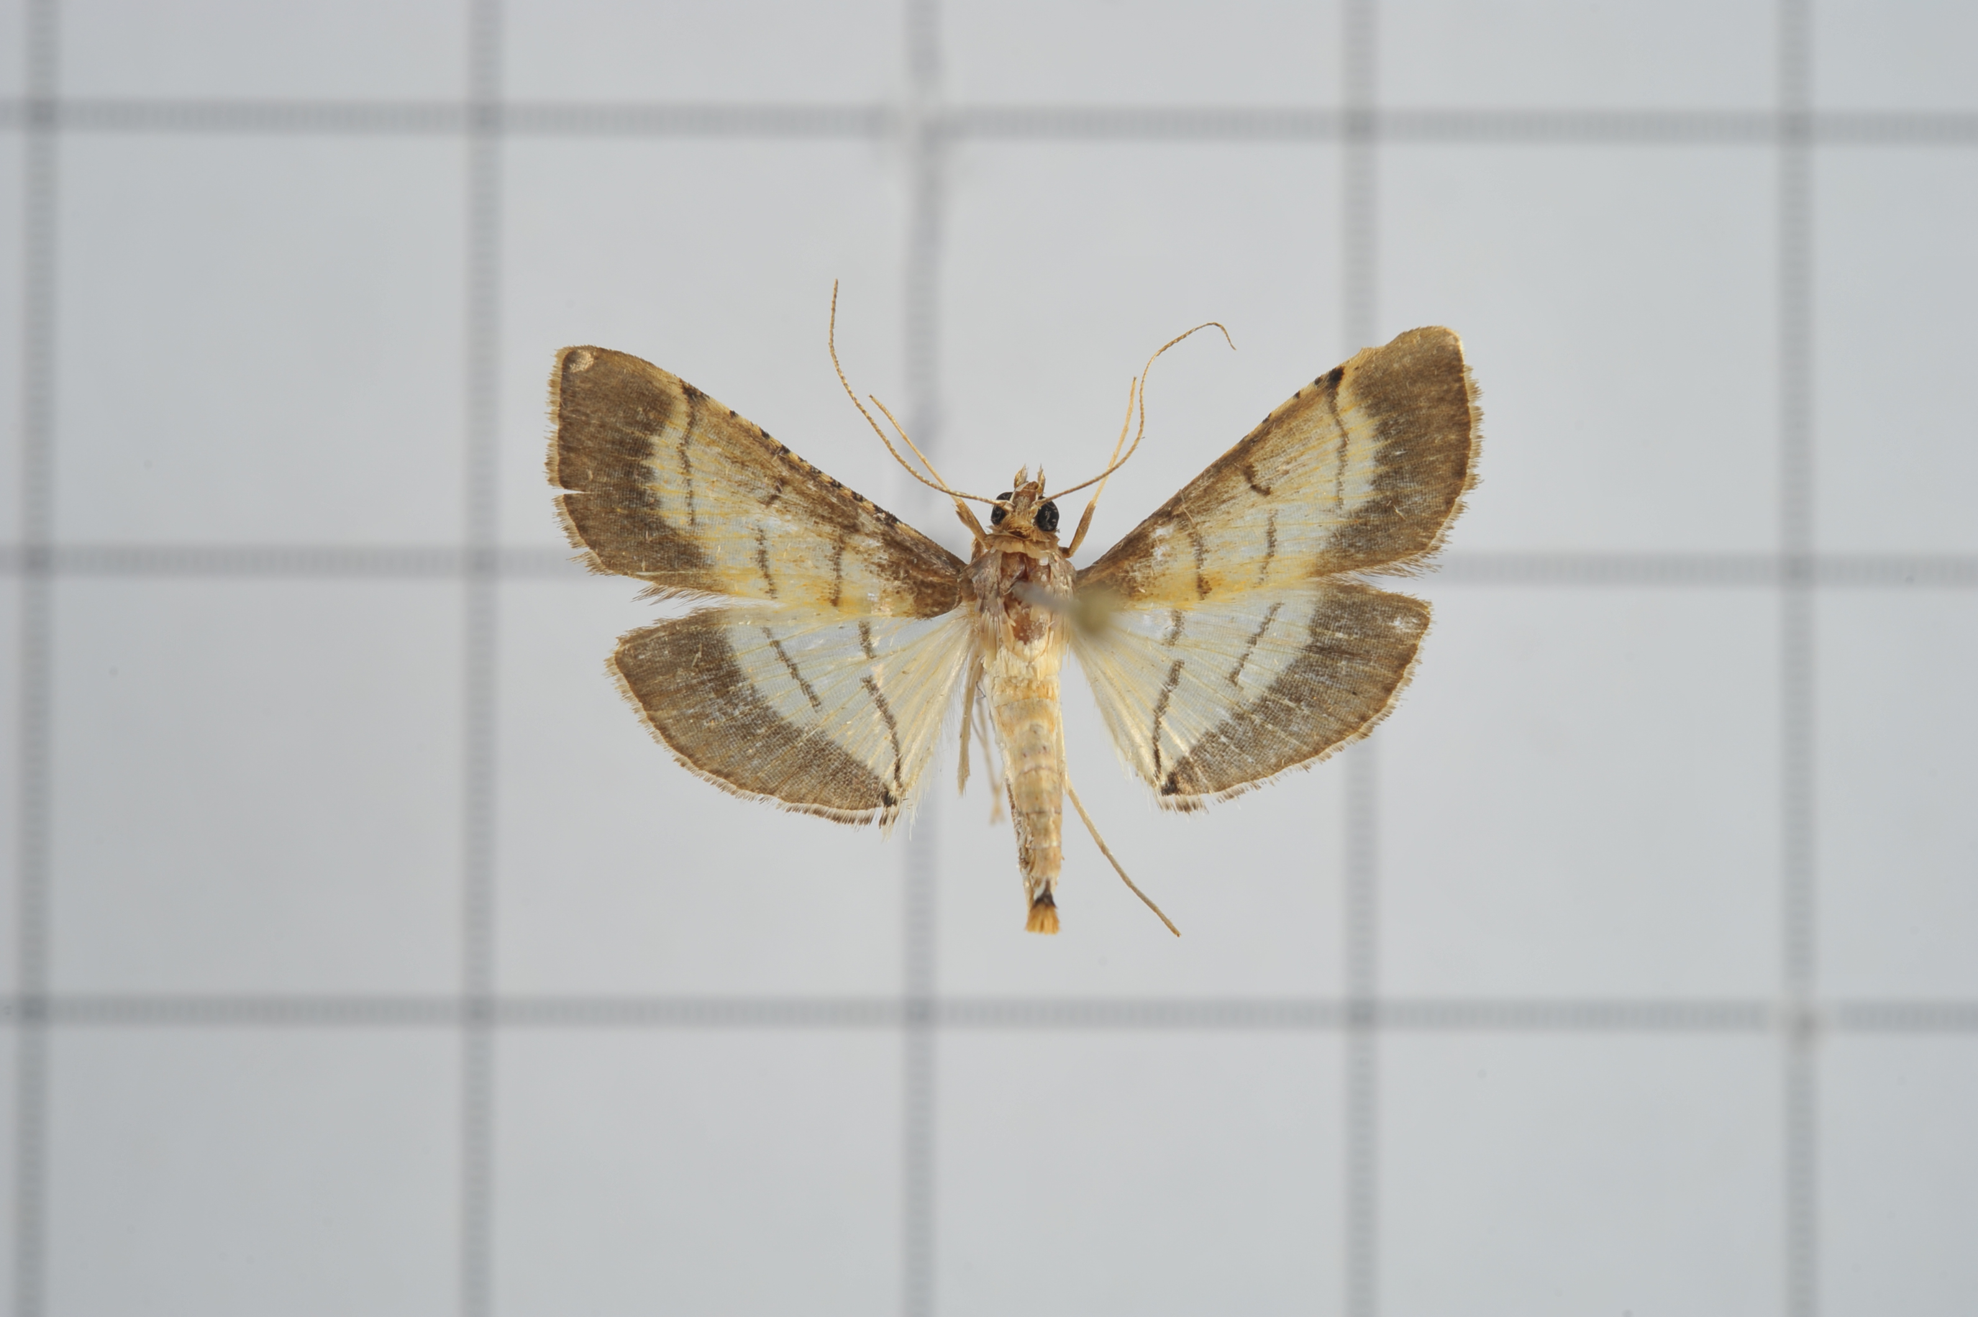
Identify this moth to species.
Cnaphalocrocis pilosa
